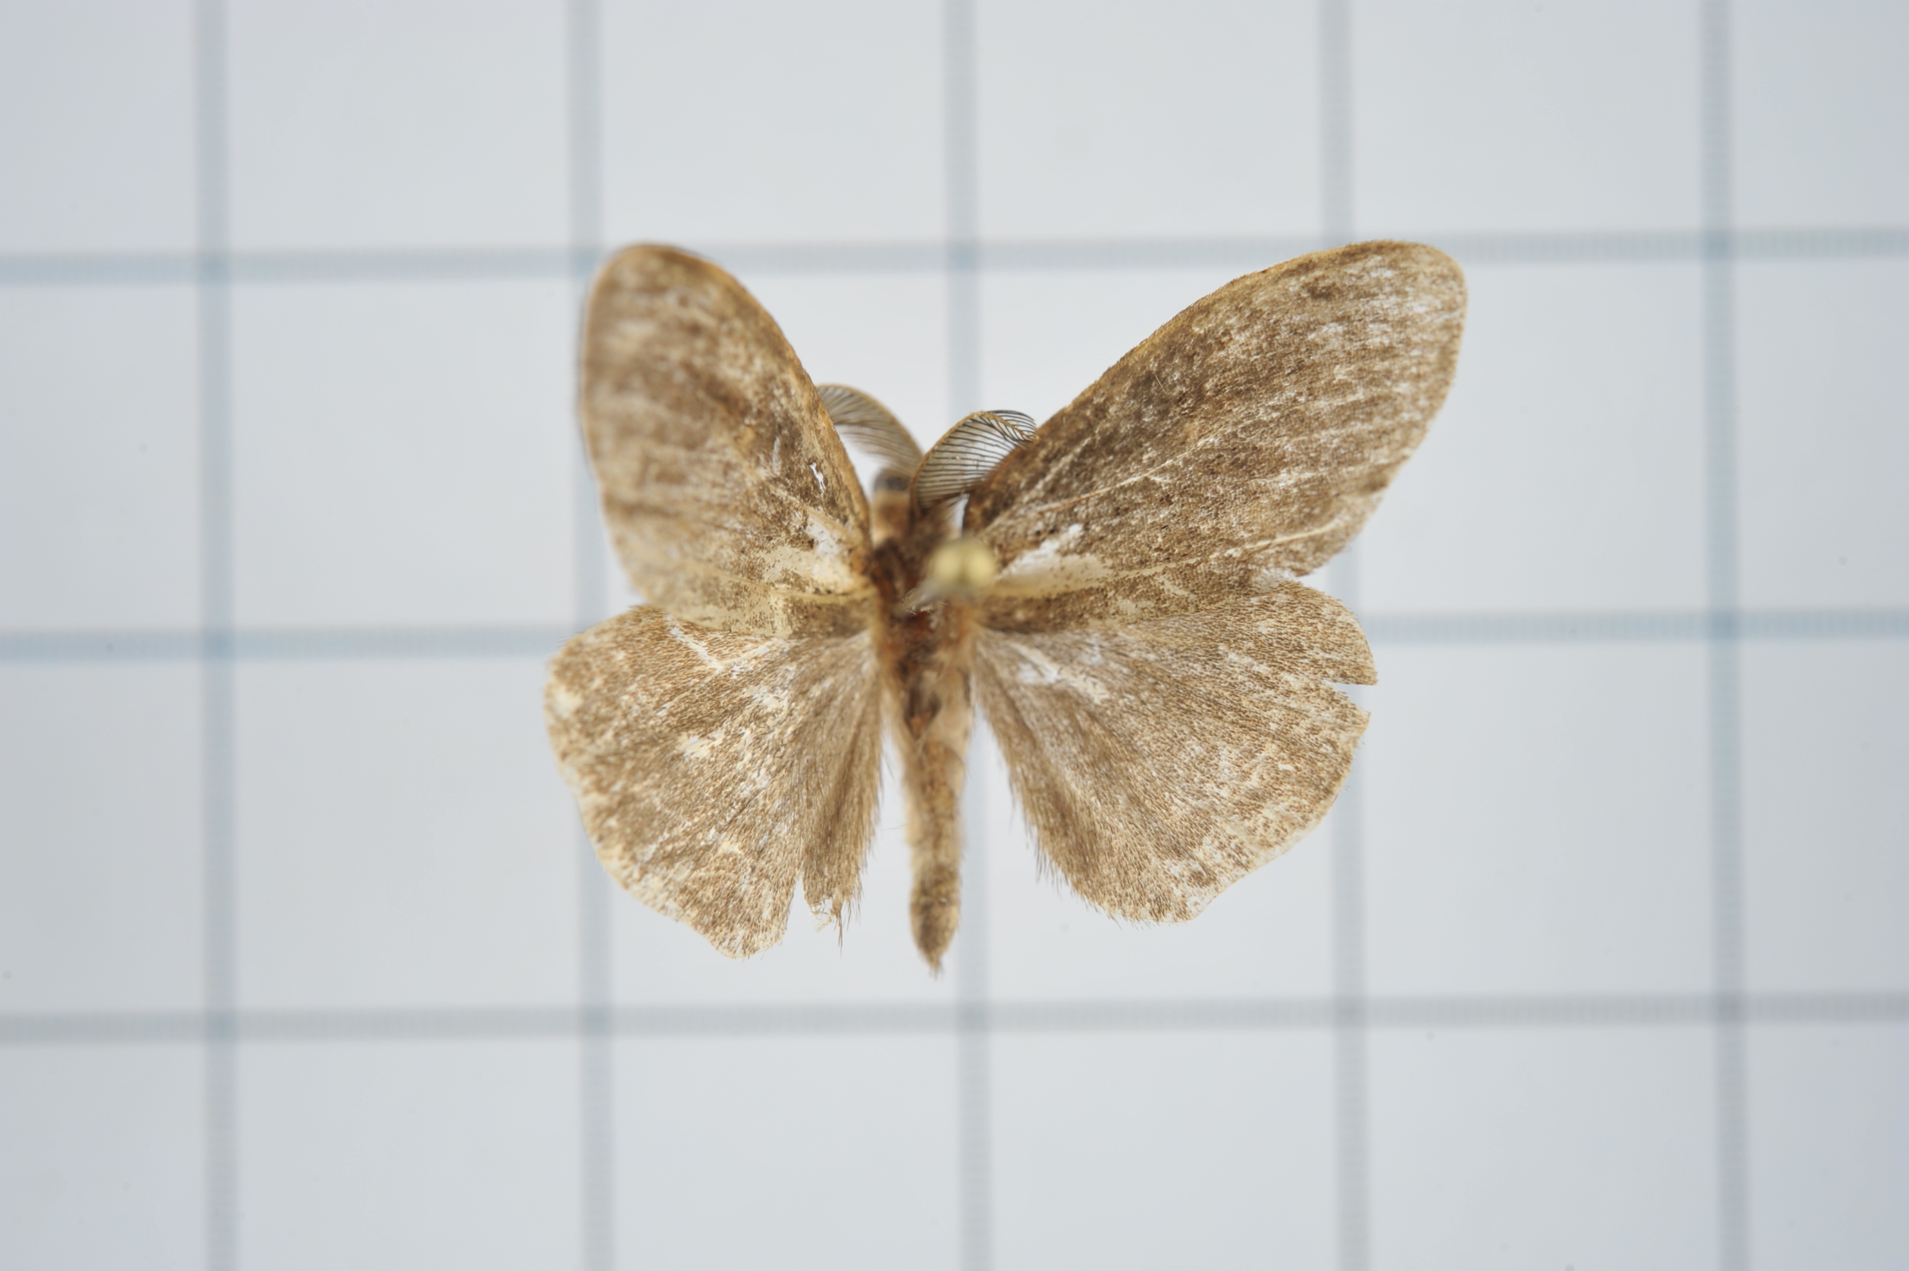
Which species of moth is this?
Olene dudgeoni
